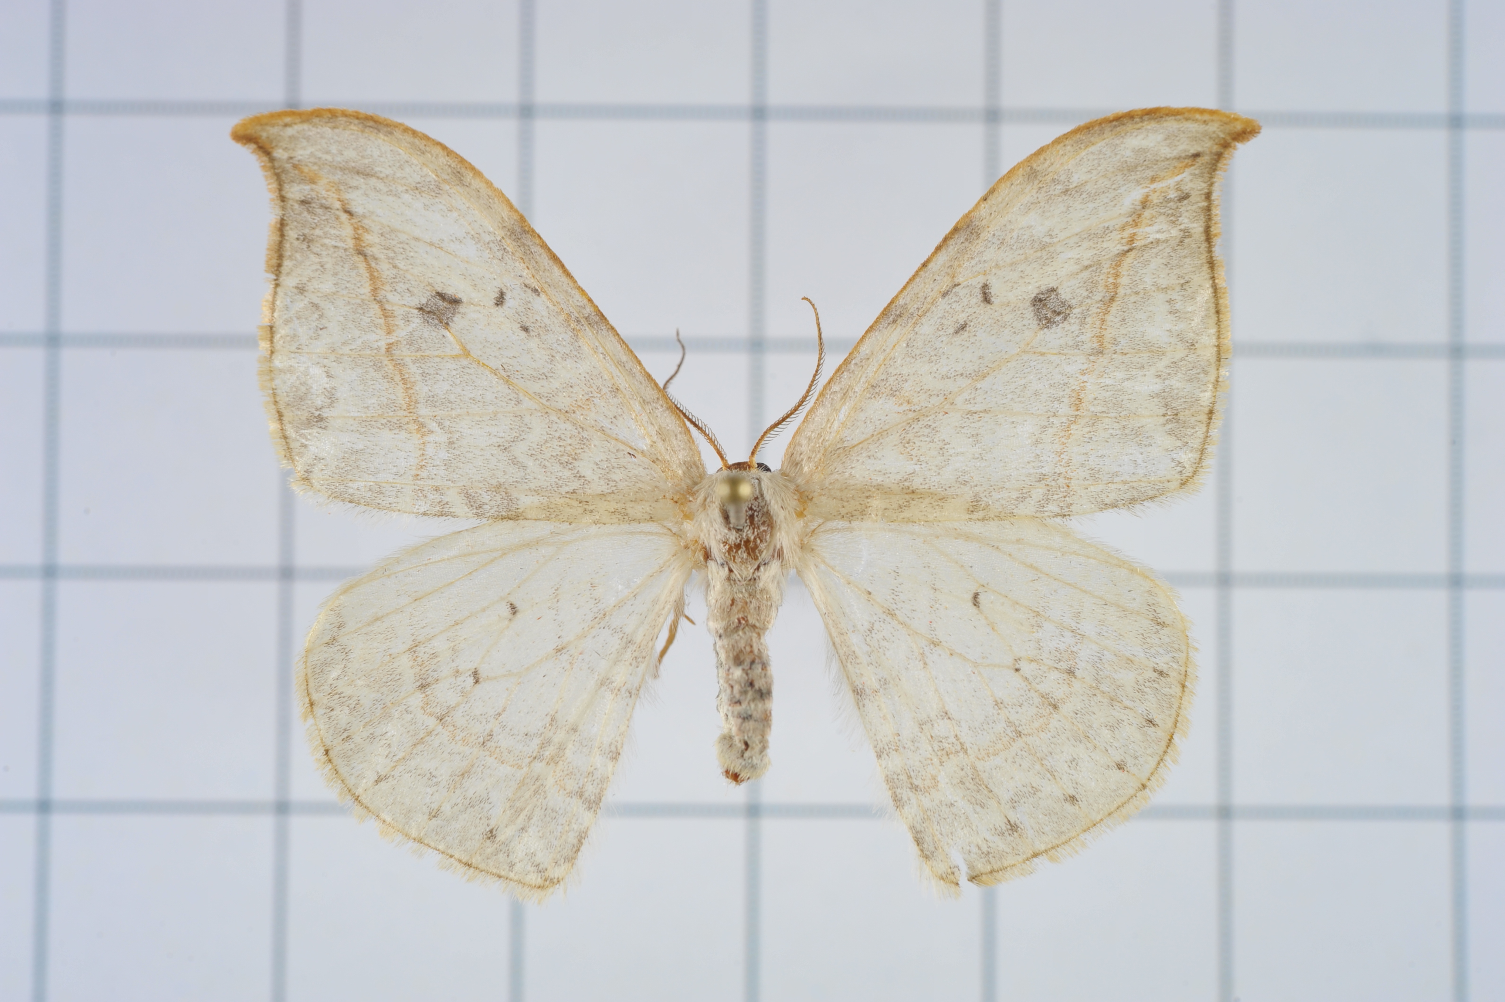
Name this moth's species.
Drepana pallida nigromaculata
